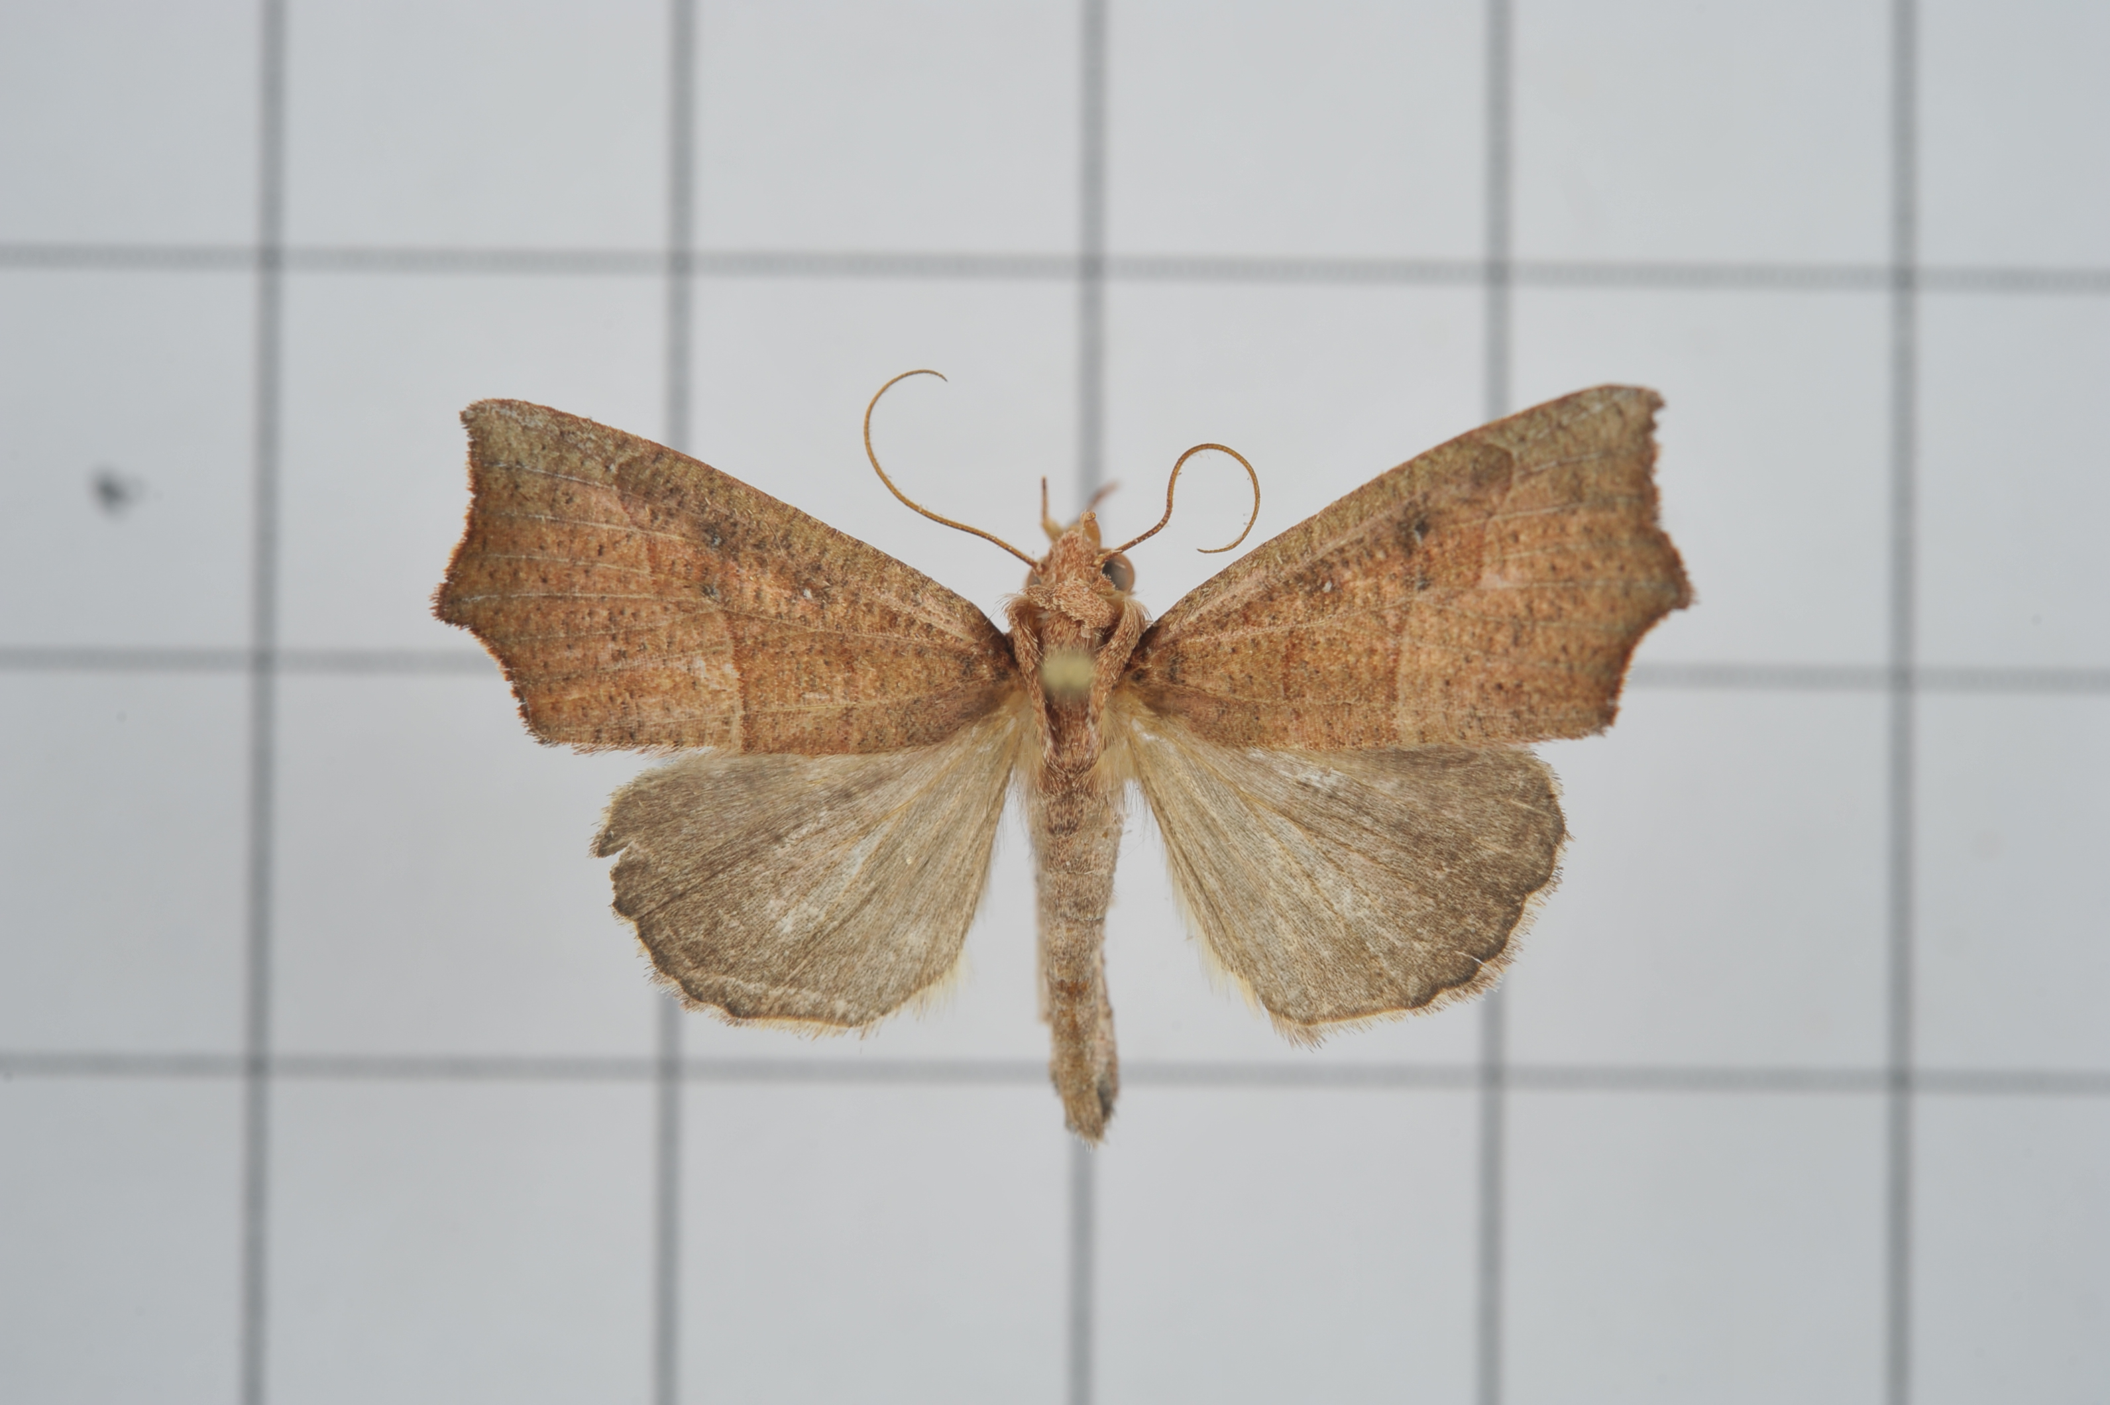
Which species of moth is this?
Gonitis mesogona
